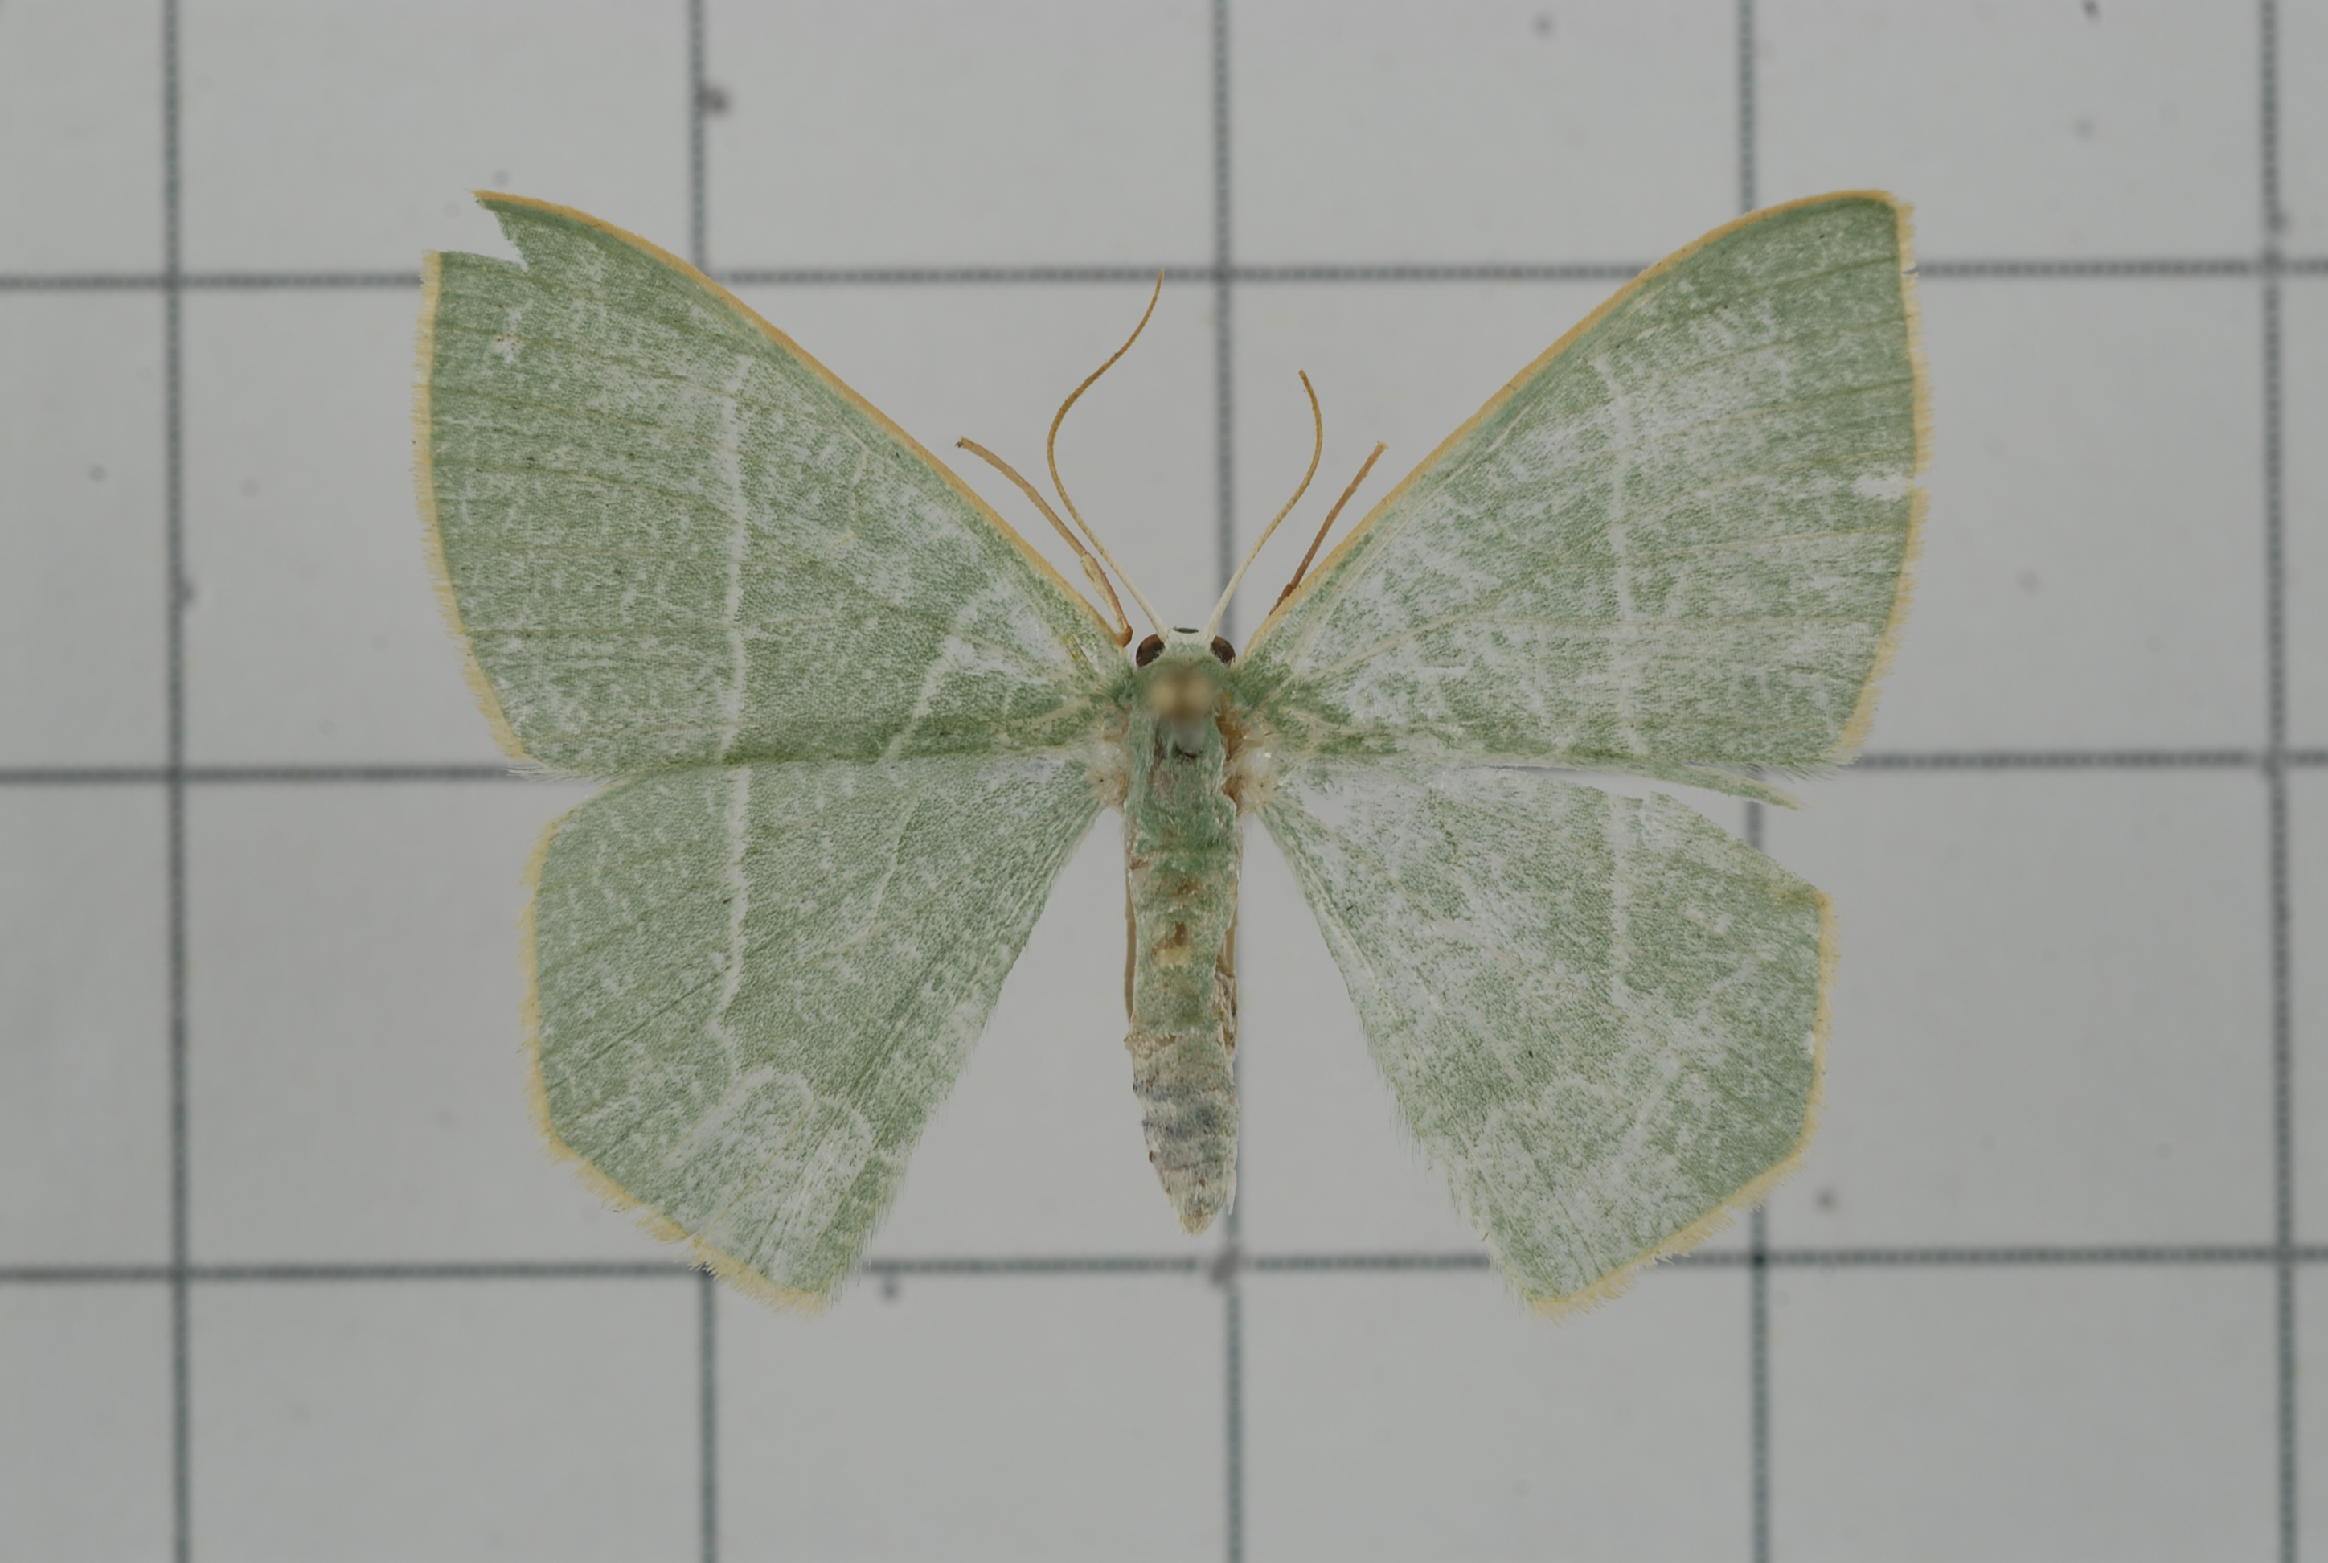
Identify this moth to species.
Orothalassodes pervulgatus
